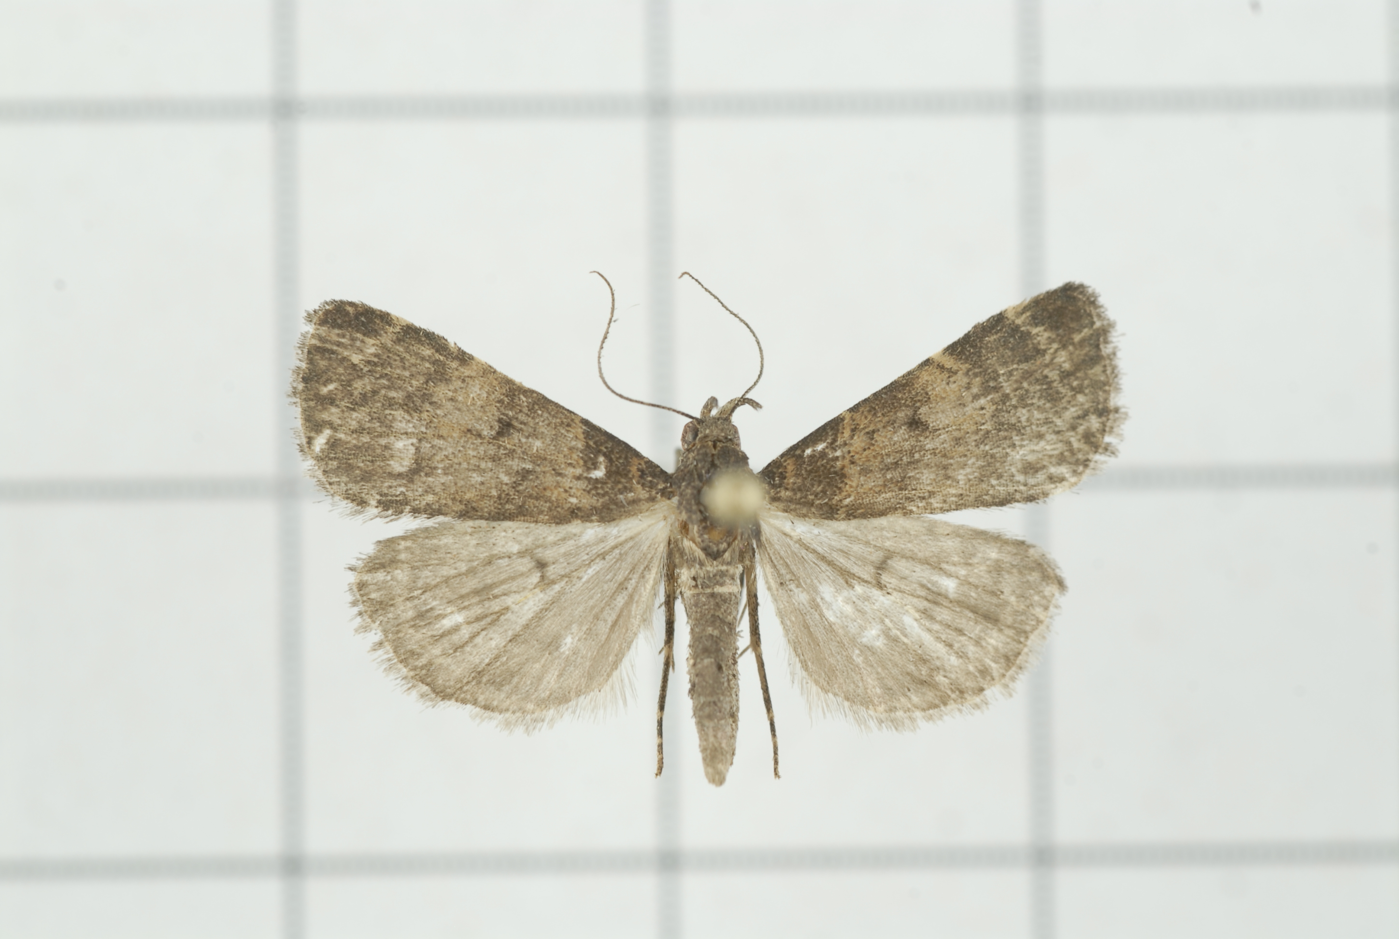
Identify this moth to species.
Hydrillodes lentalis
